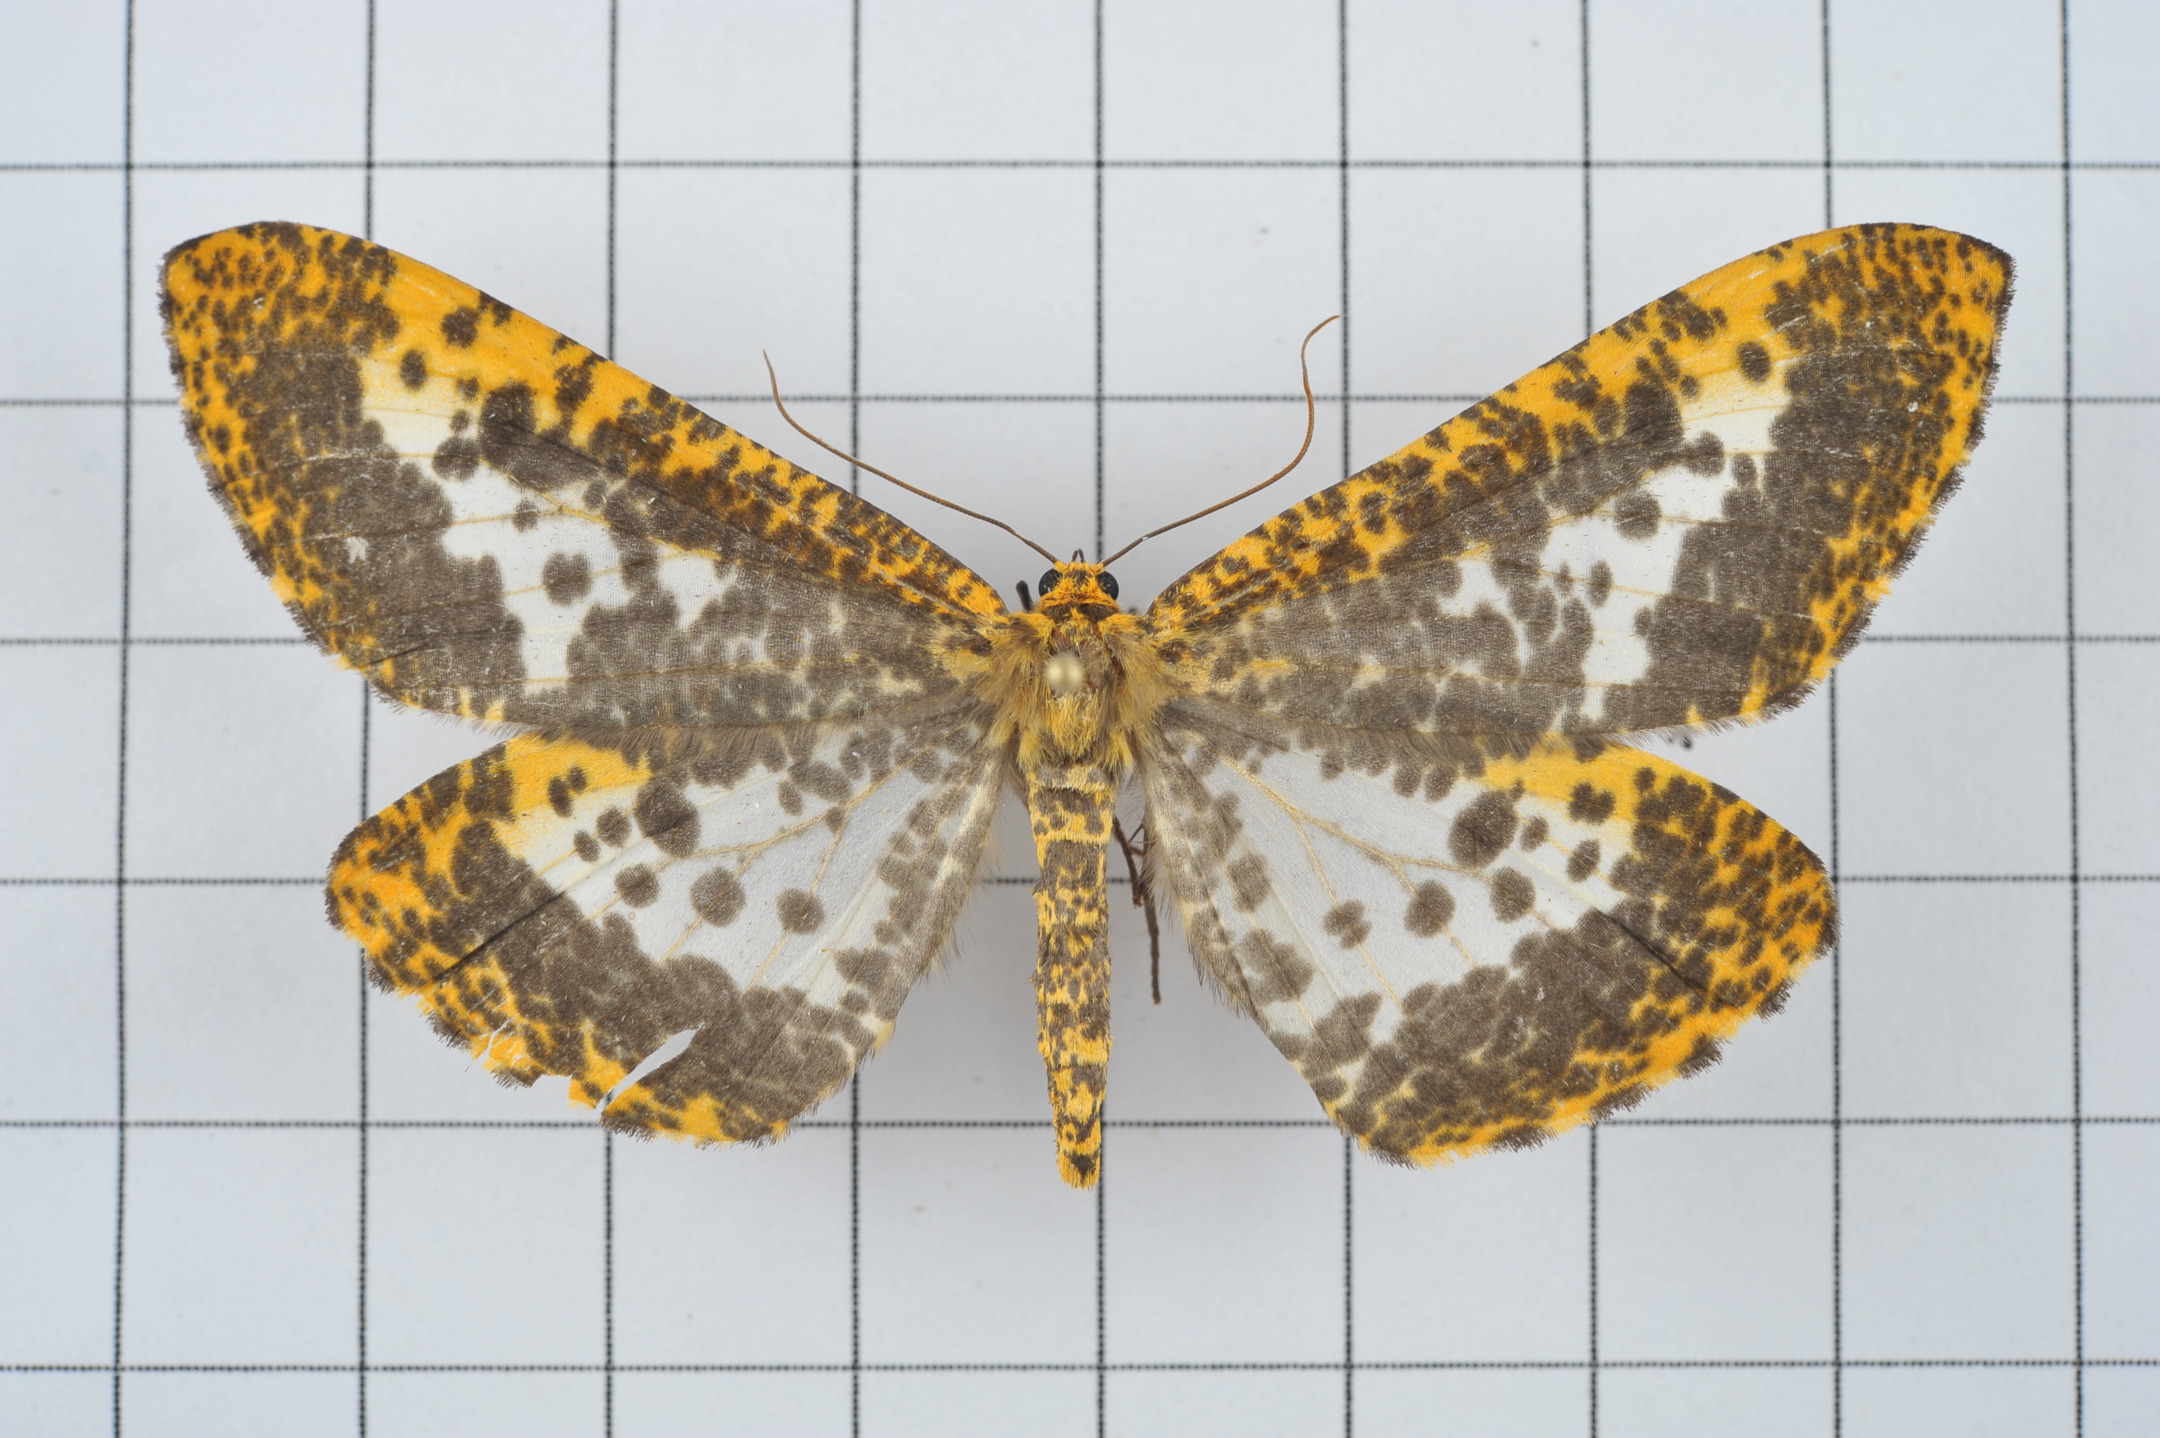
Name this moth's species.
Epobeidia lucifera extranigricans
